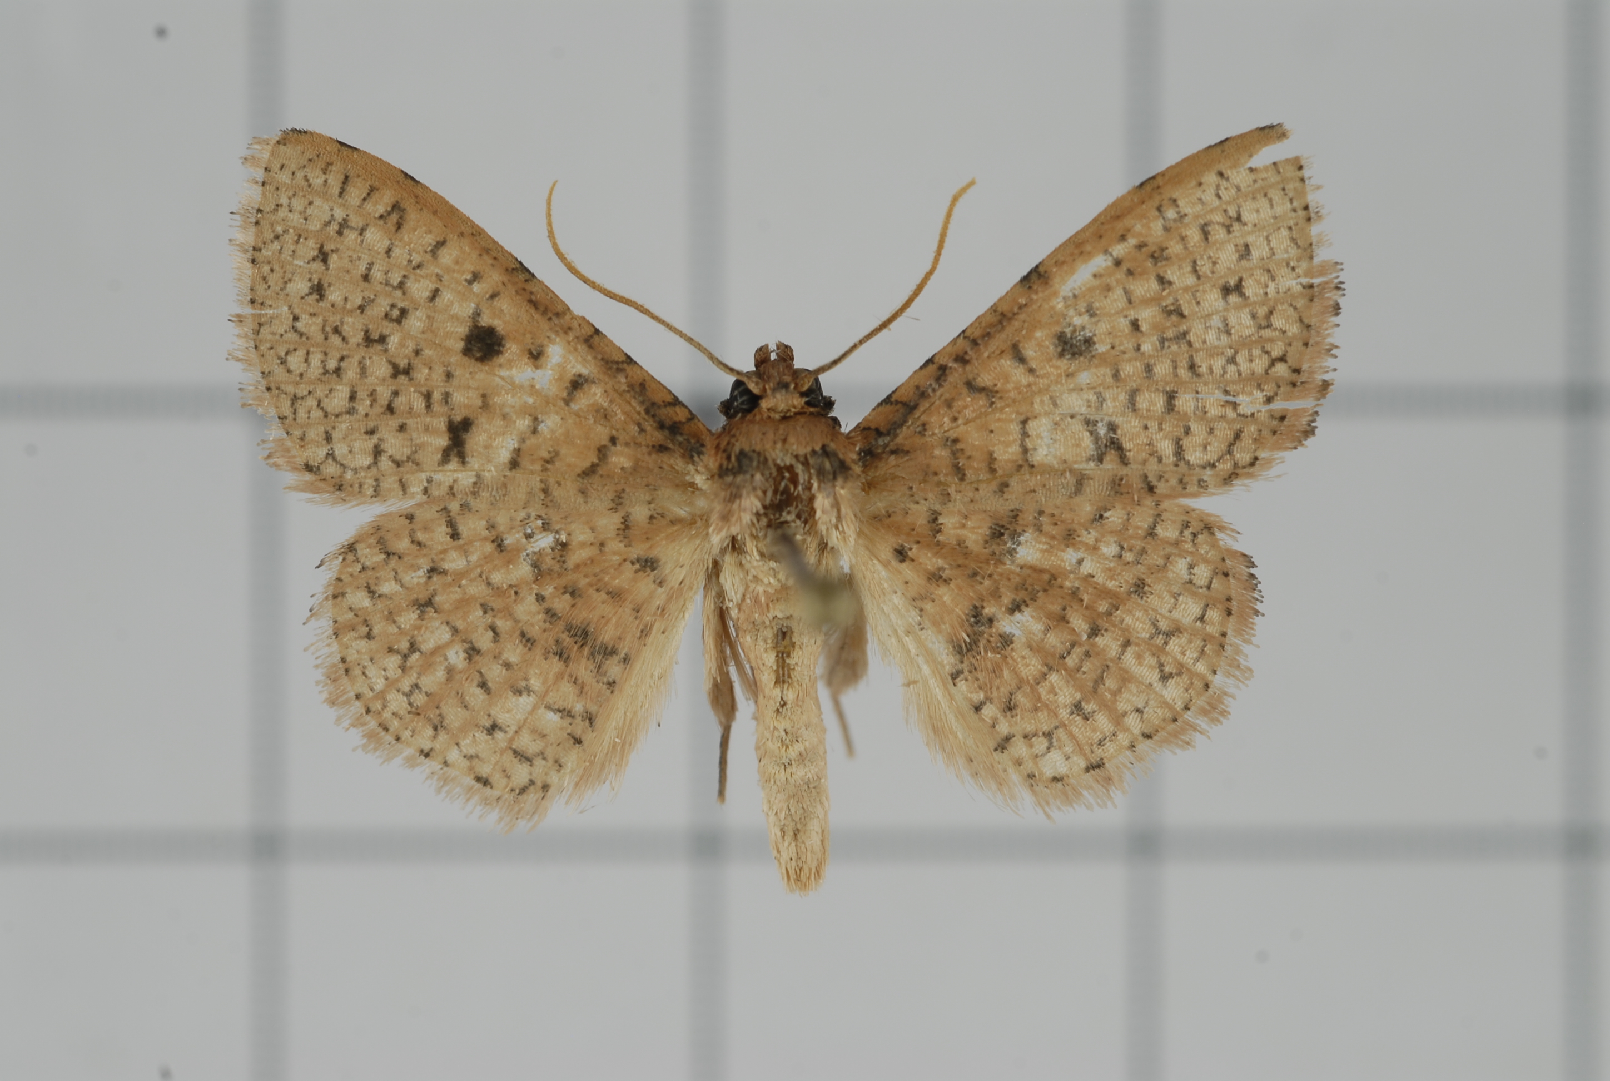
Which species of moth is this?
Herimba formosa
